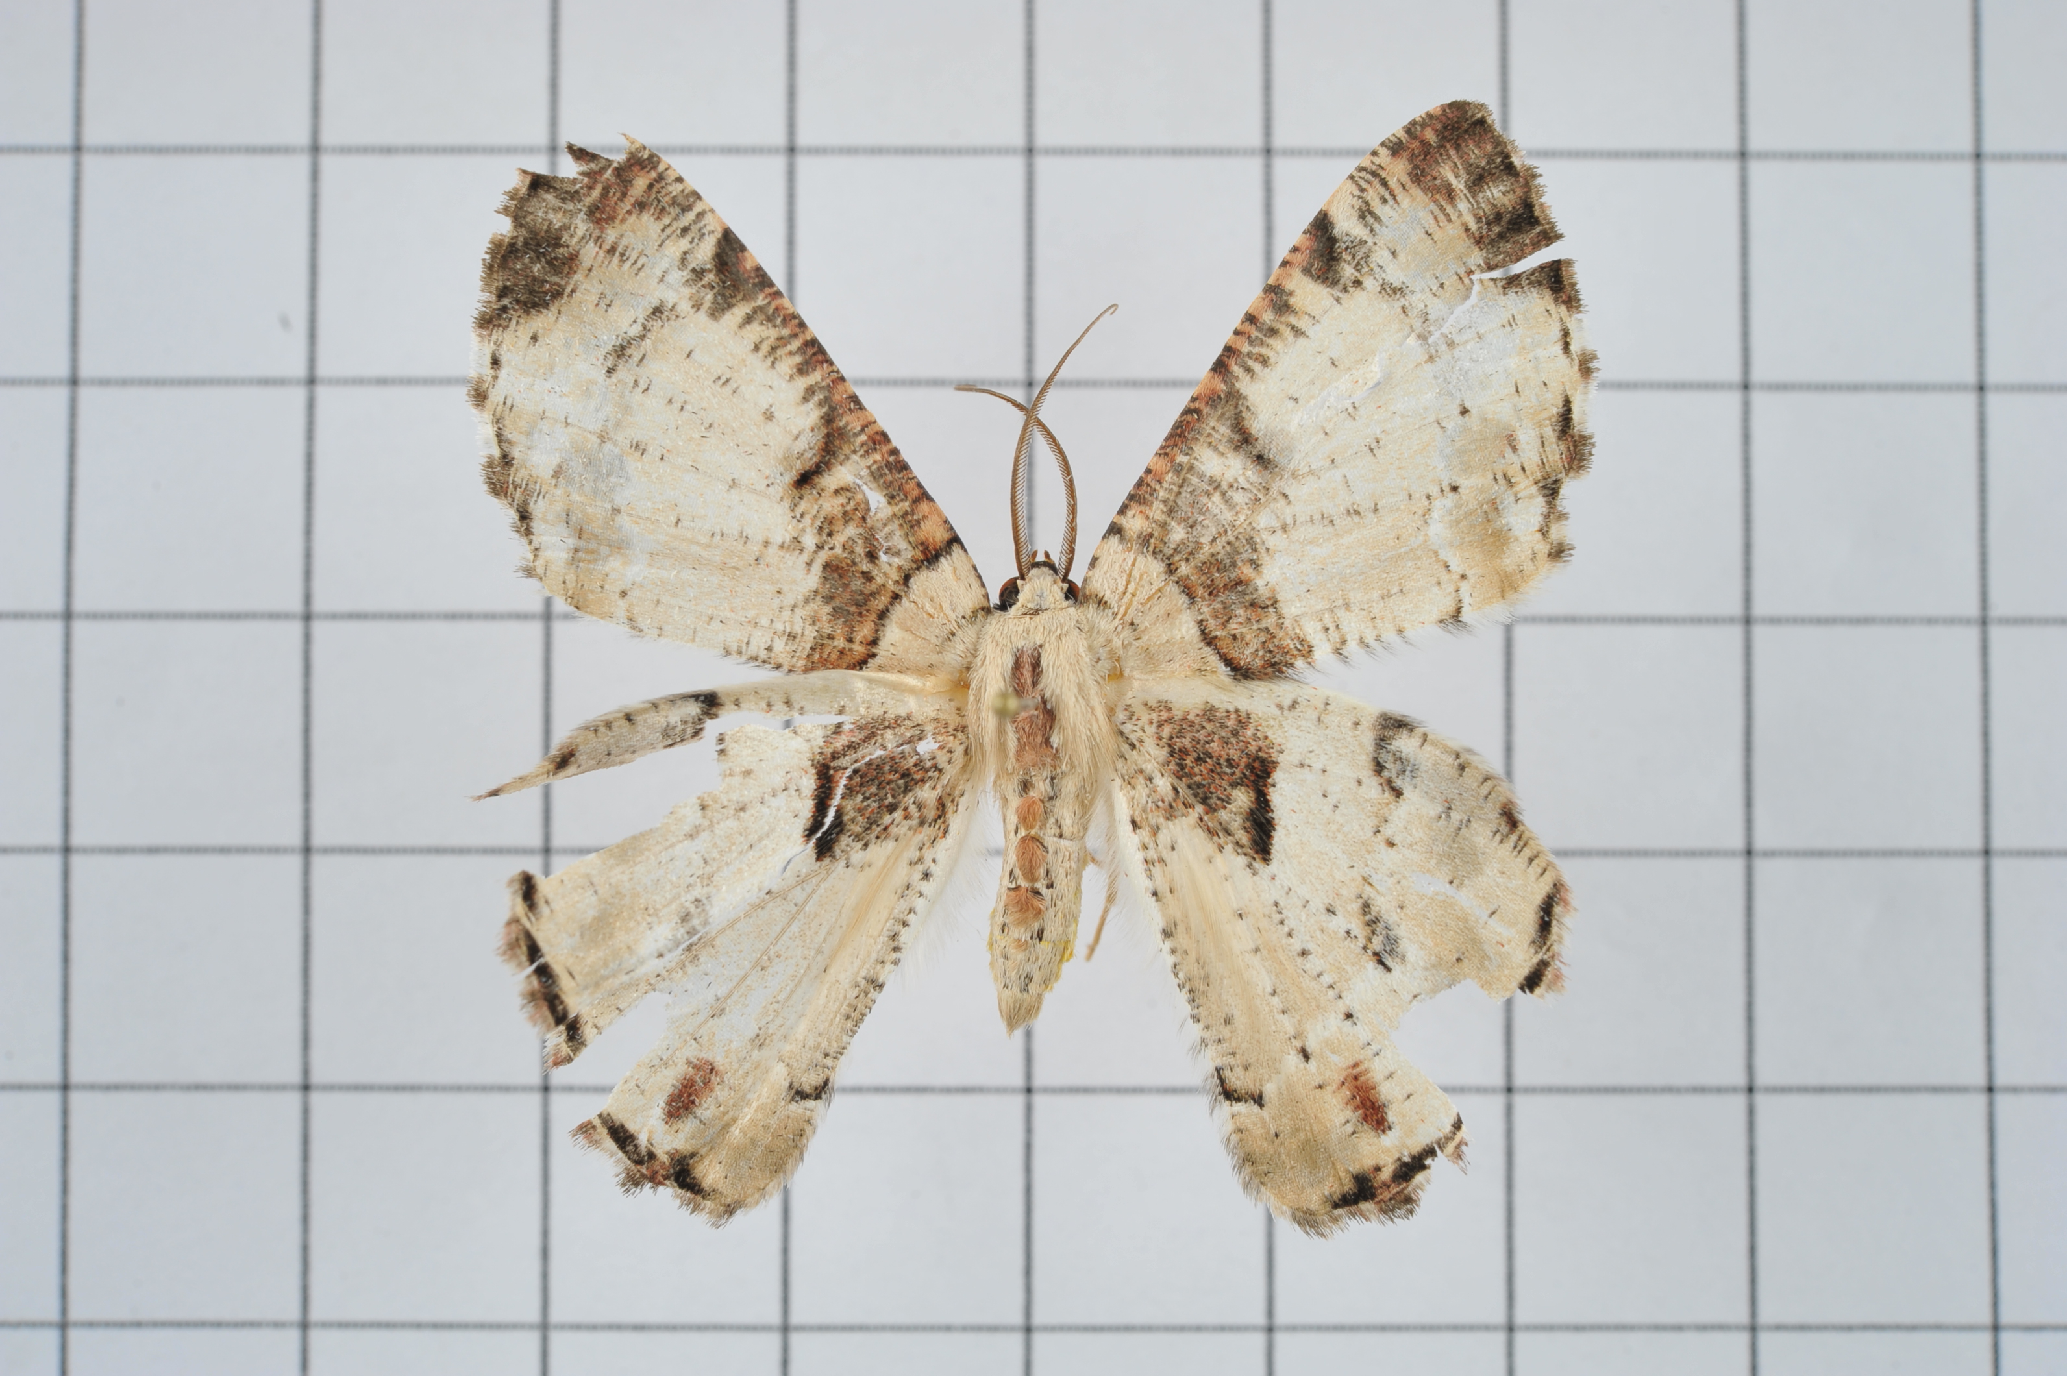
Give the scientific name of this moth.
Pachyodes subtrita subtrita
